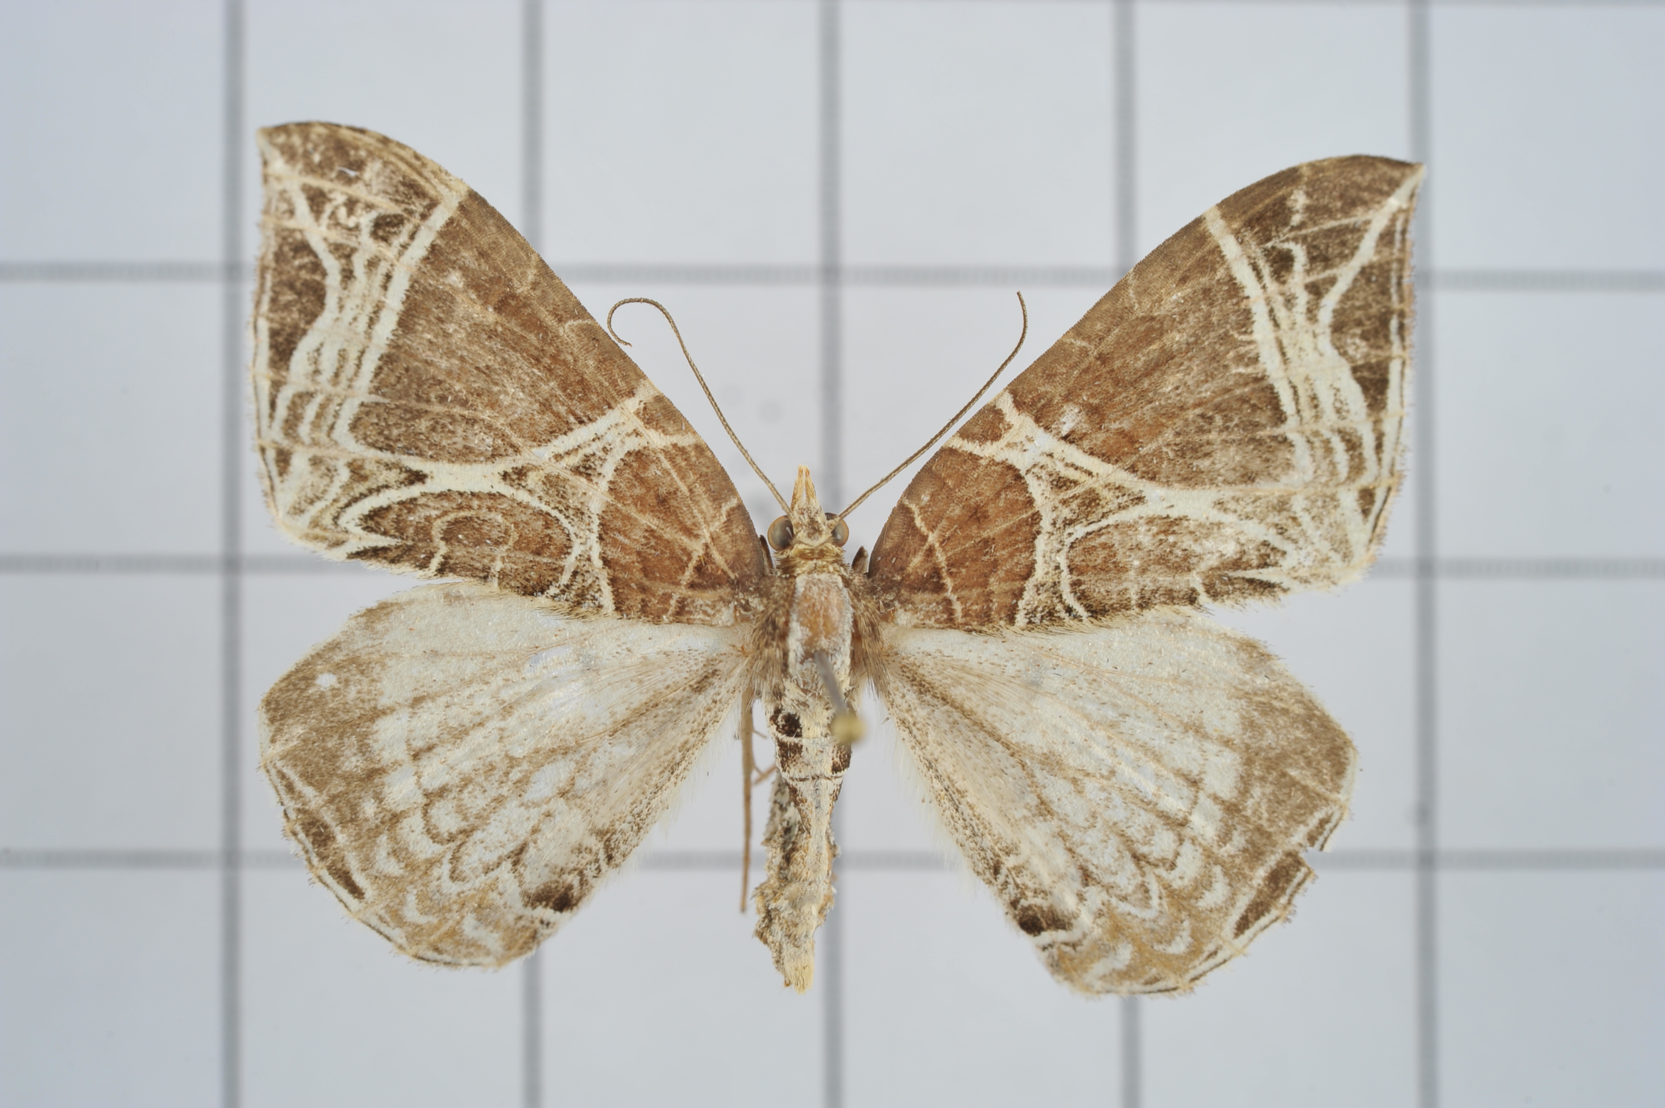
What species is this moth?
Ecliptopera benigna
